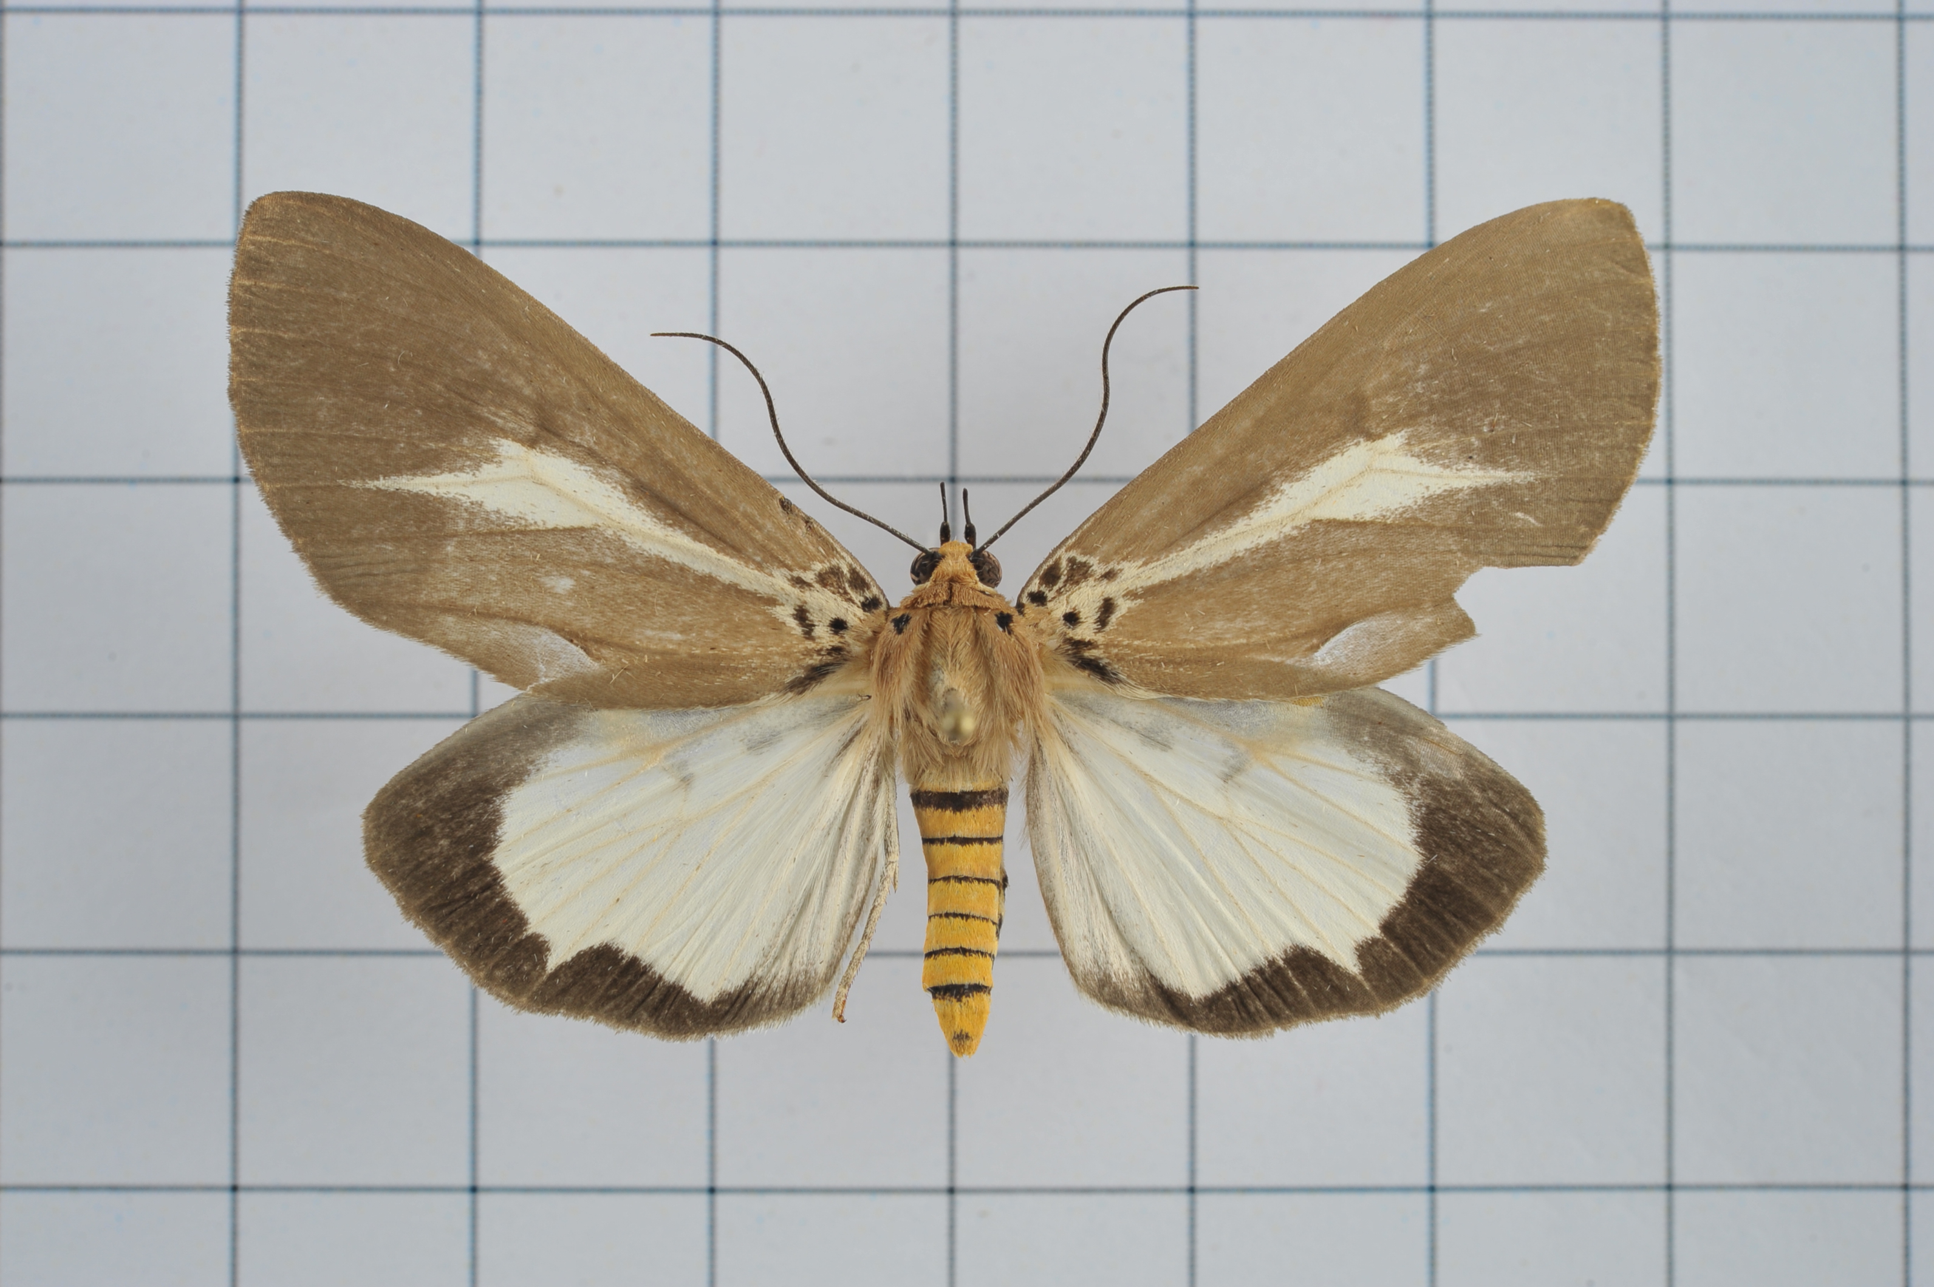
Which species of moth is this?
Asota heliconia zebrina
